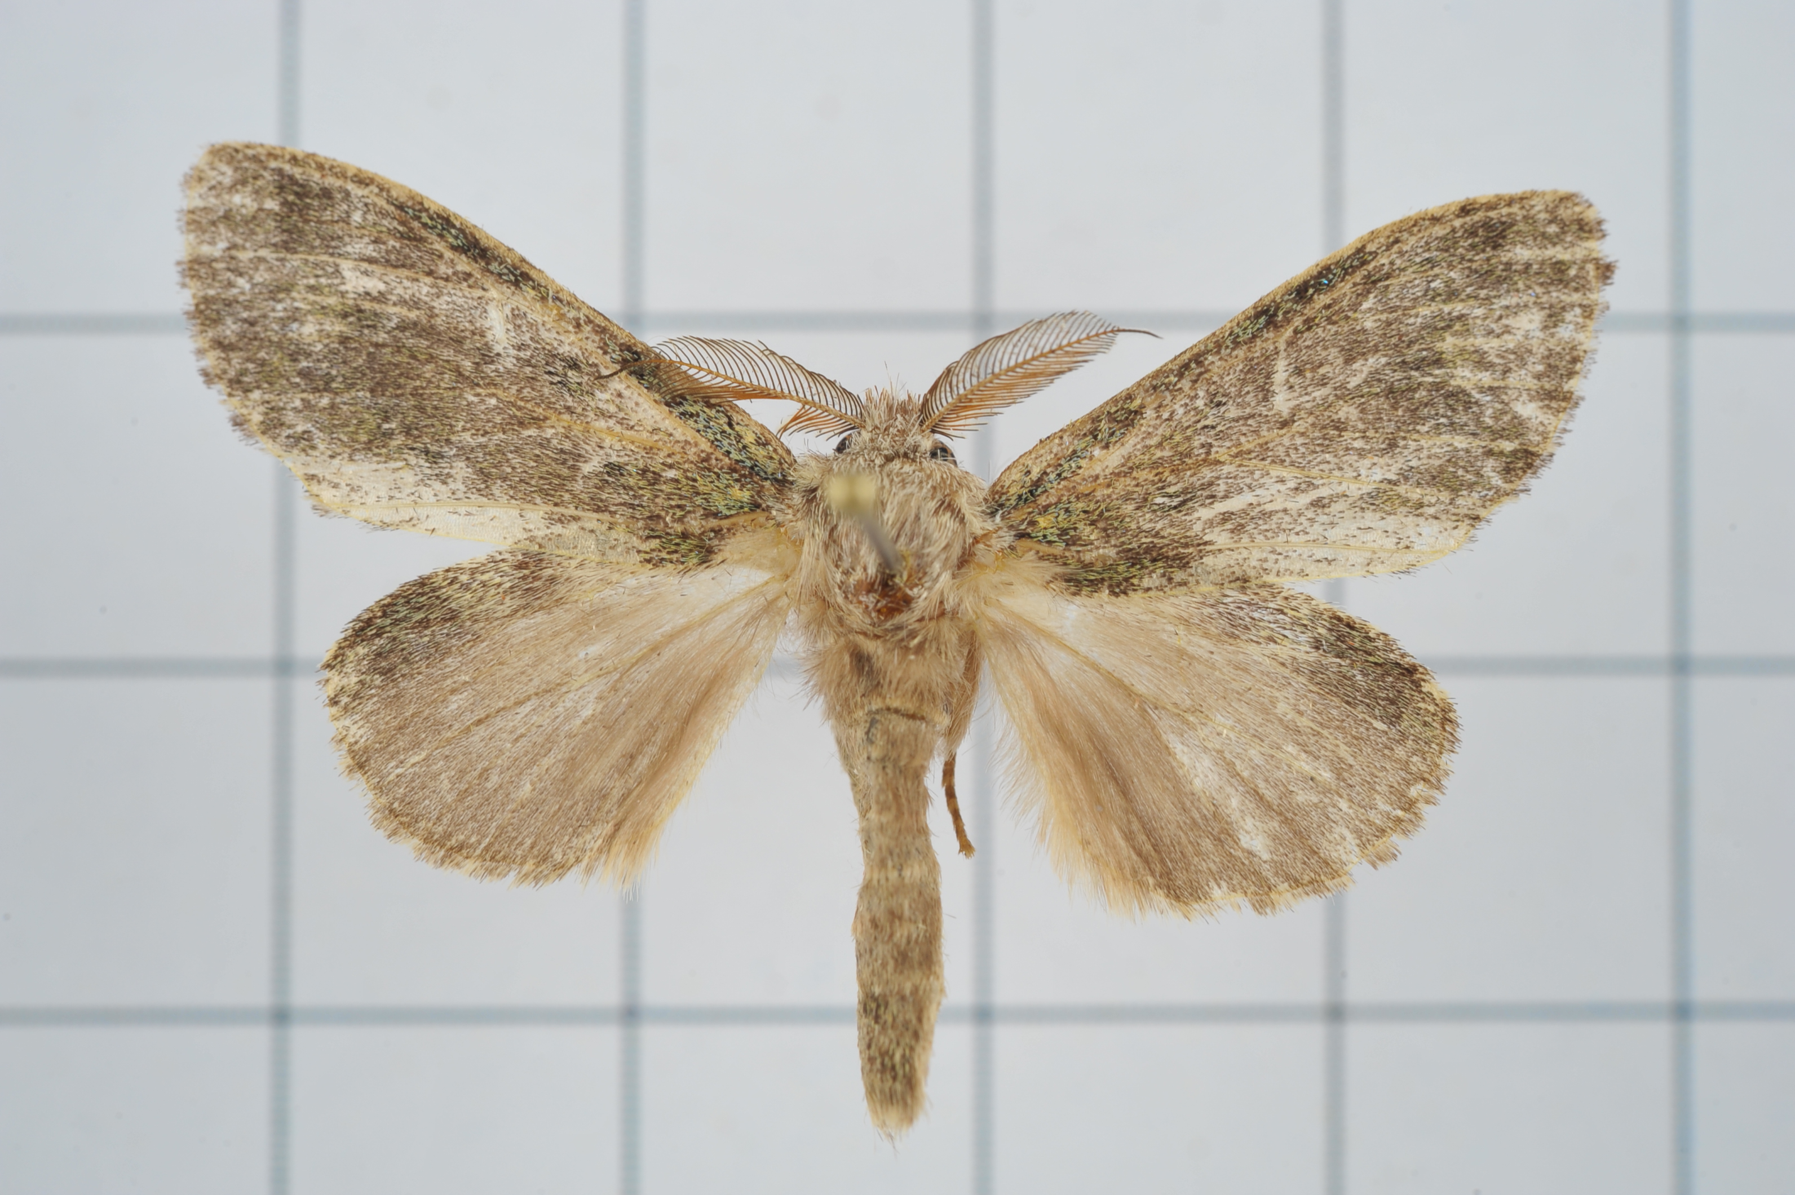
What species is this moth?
Syntypistis viridipicta
